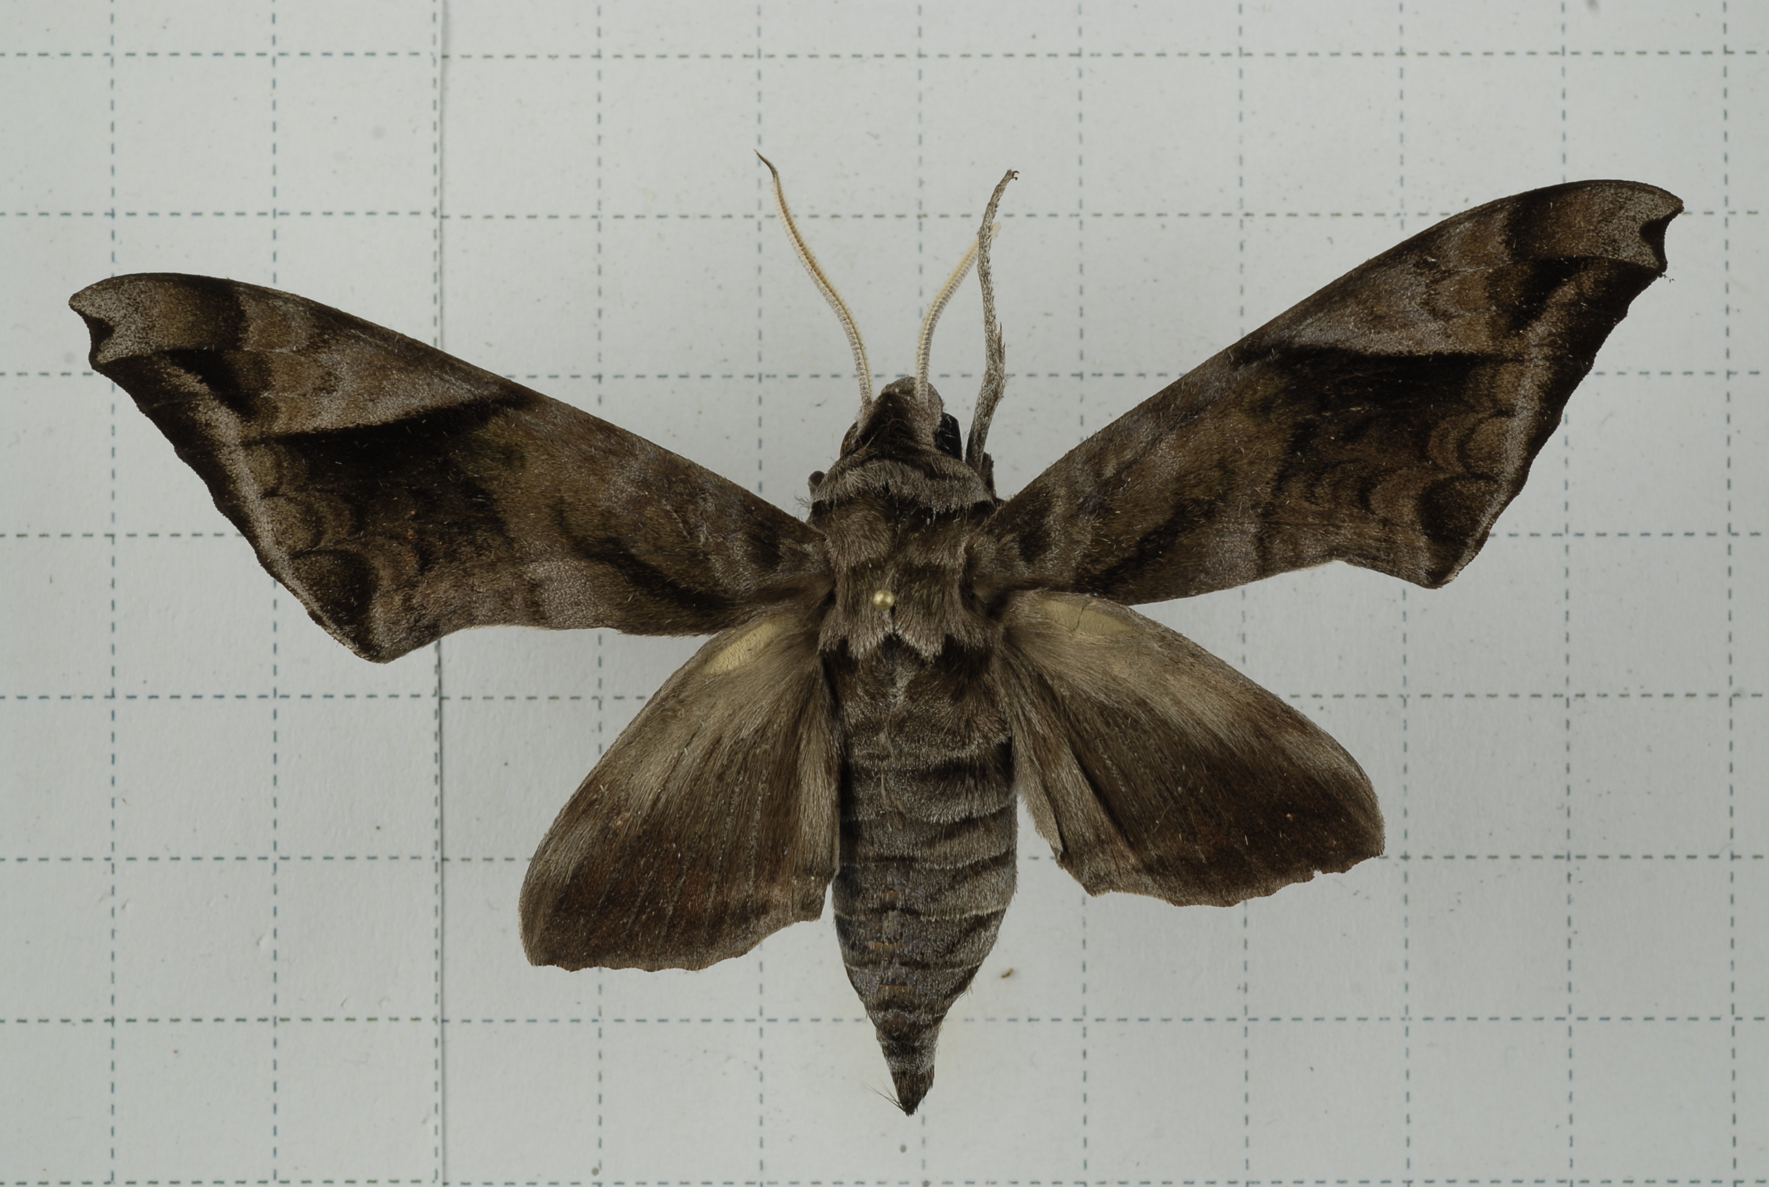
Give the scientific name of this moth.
Acosmeryx naga metanaga
